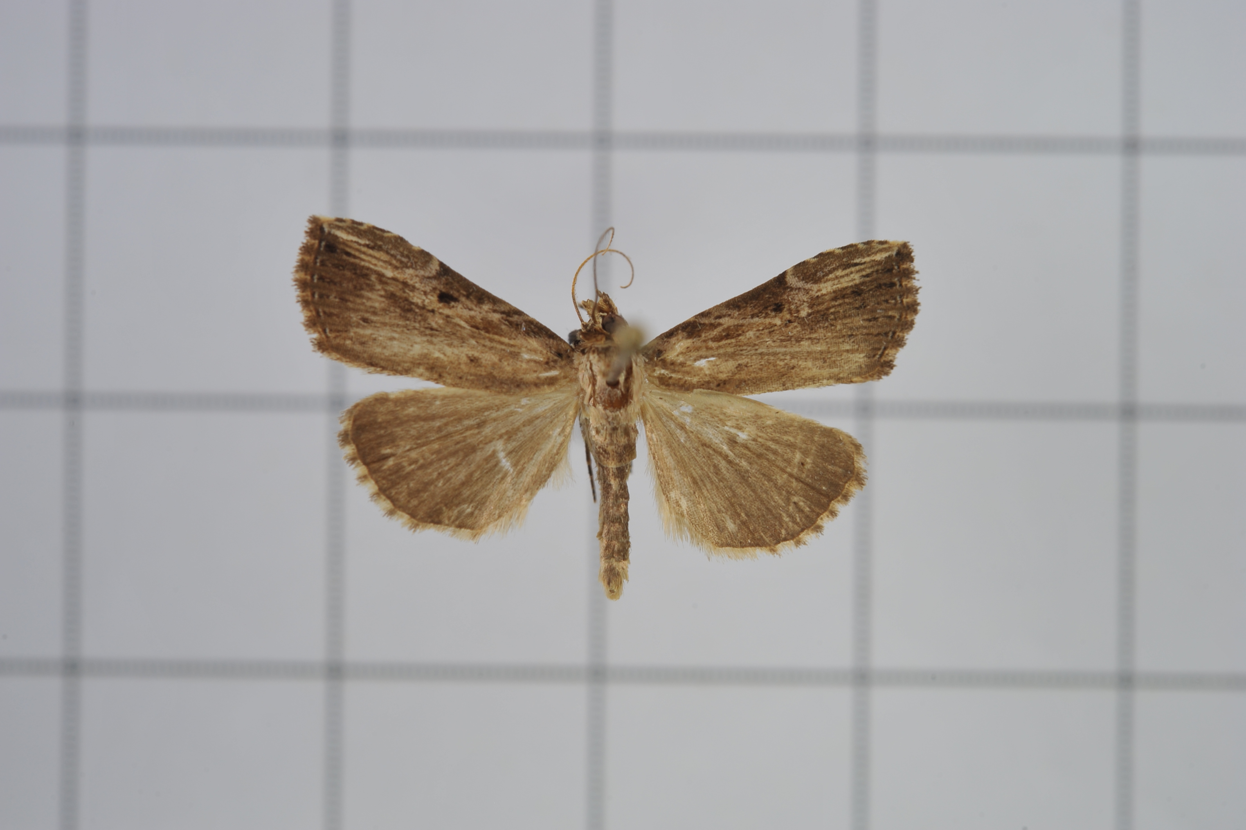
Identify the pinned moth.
Microxyla confusa
